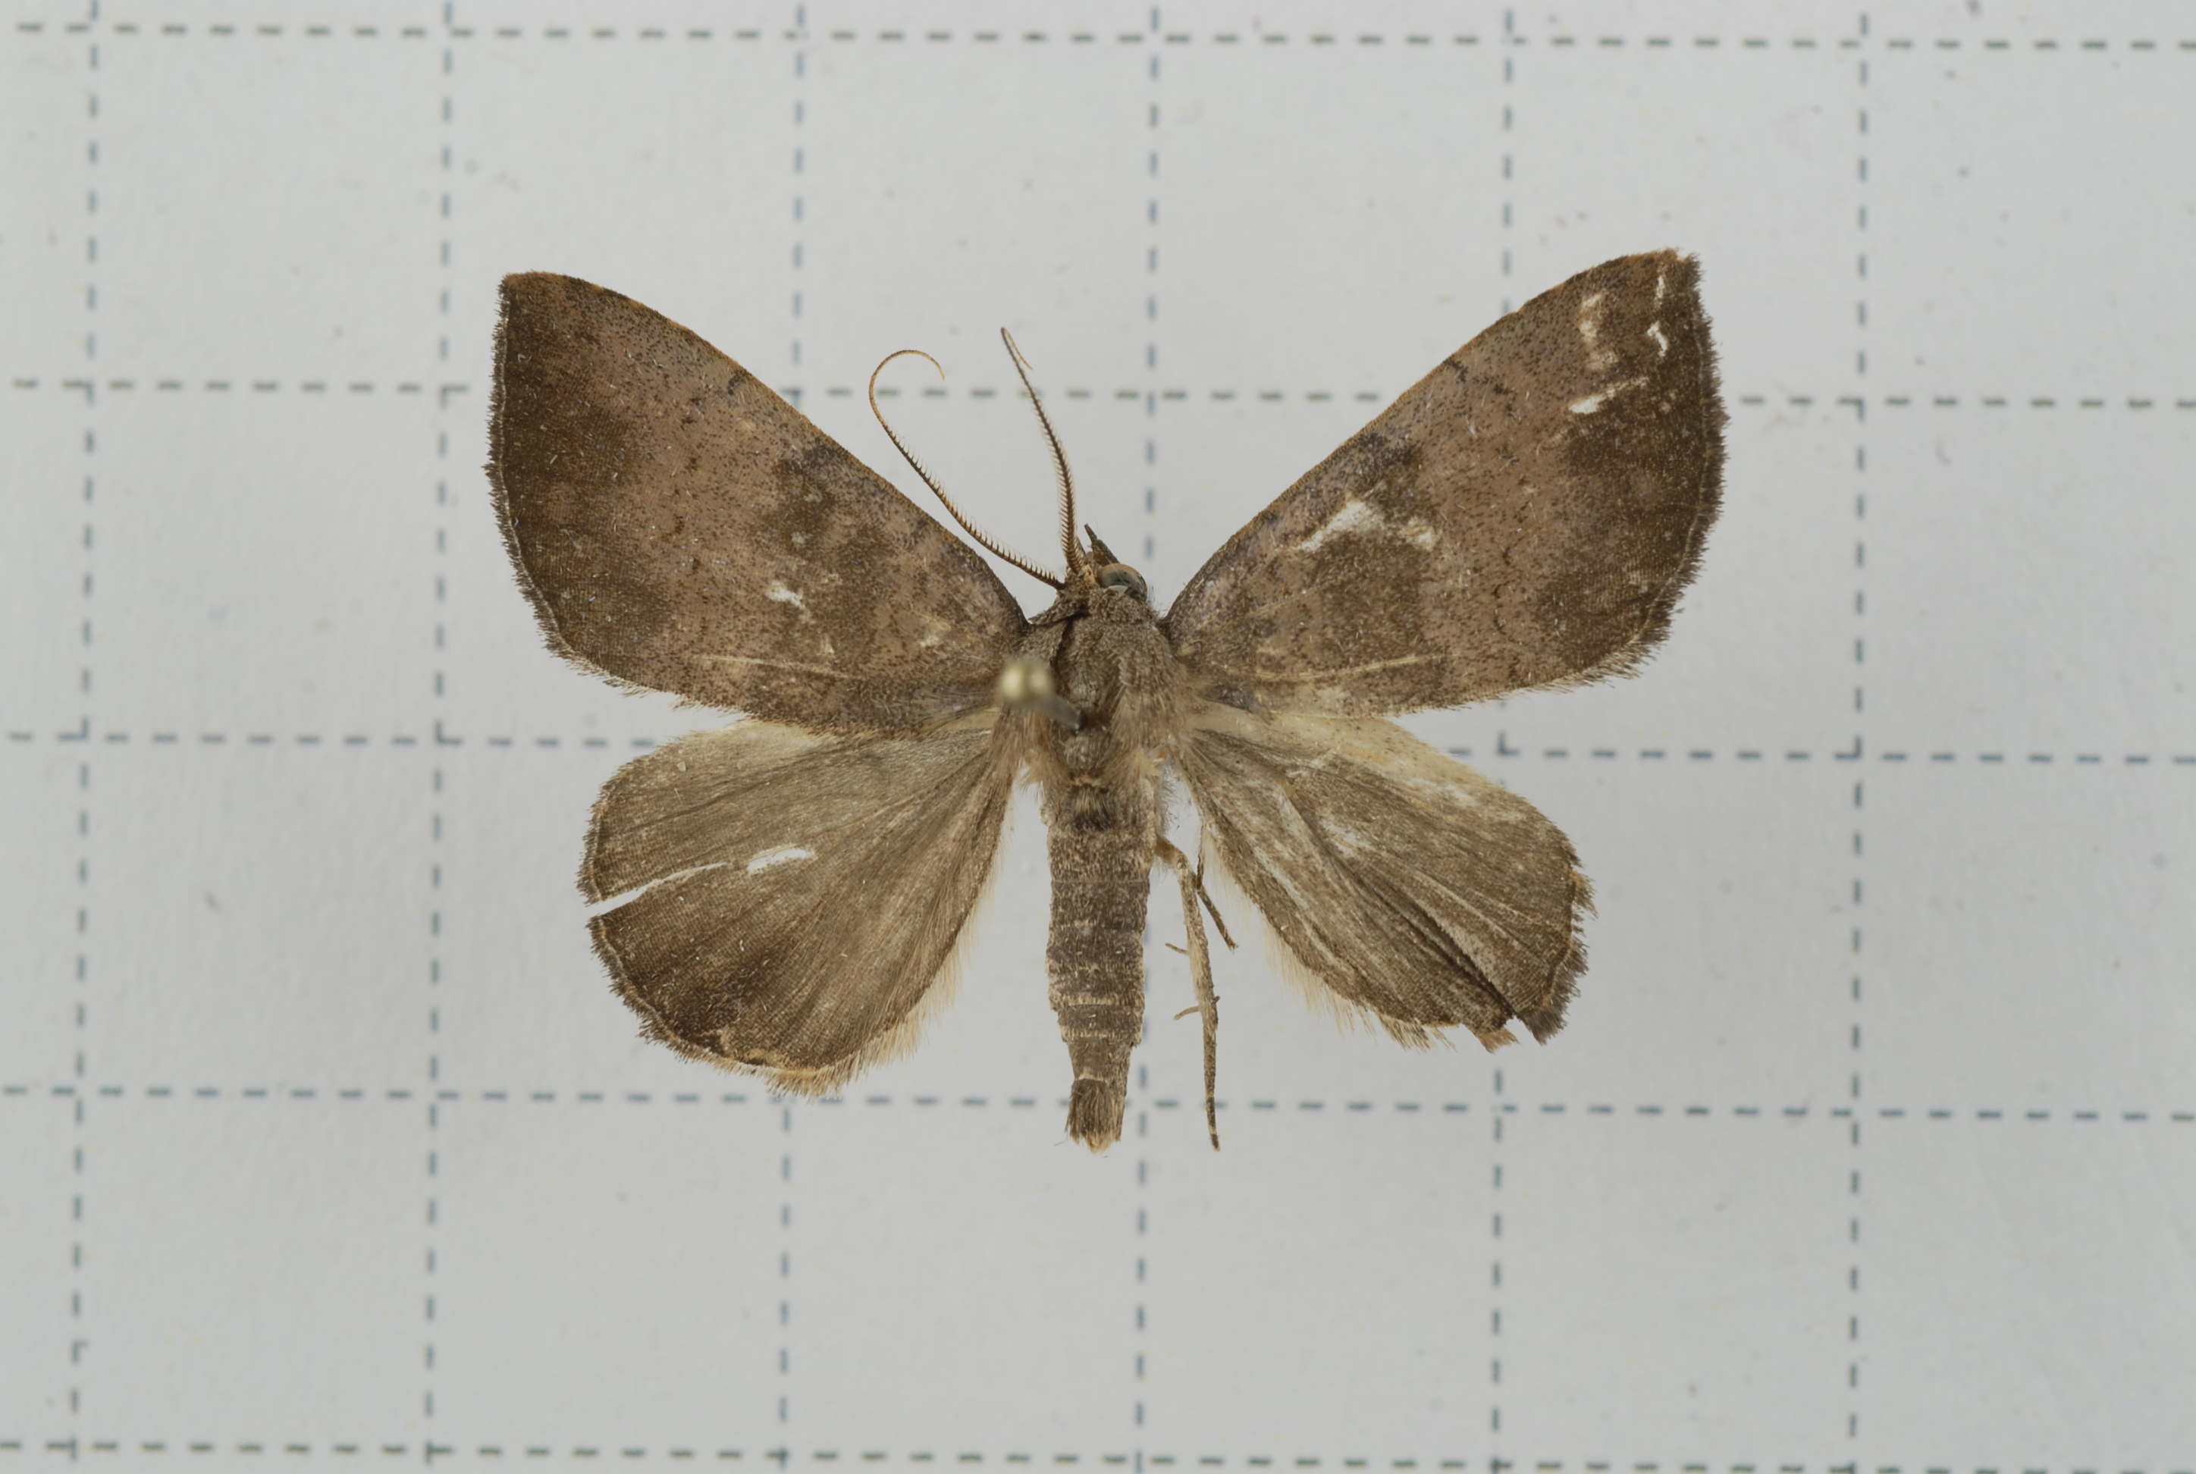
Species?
Scedopla umbrosa
